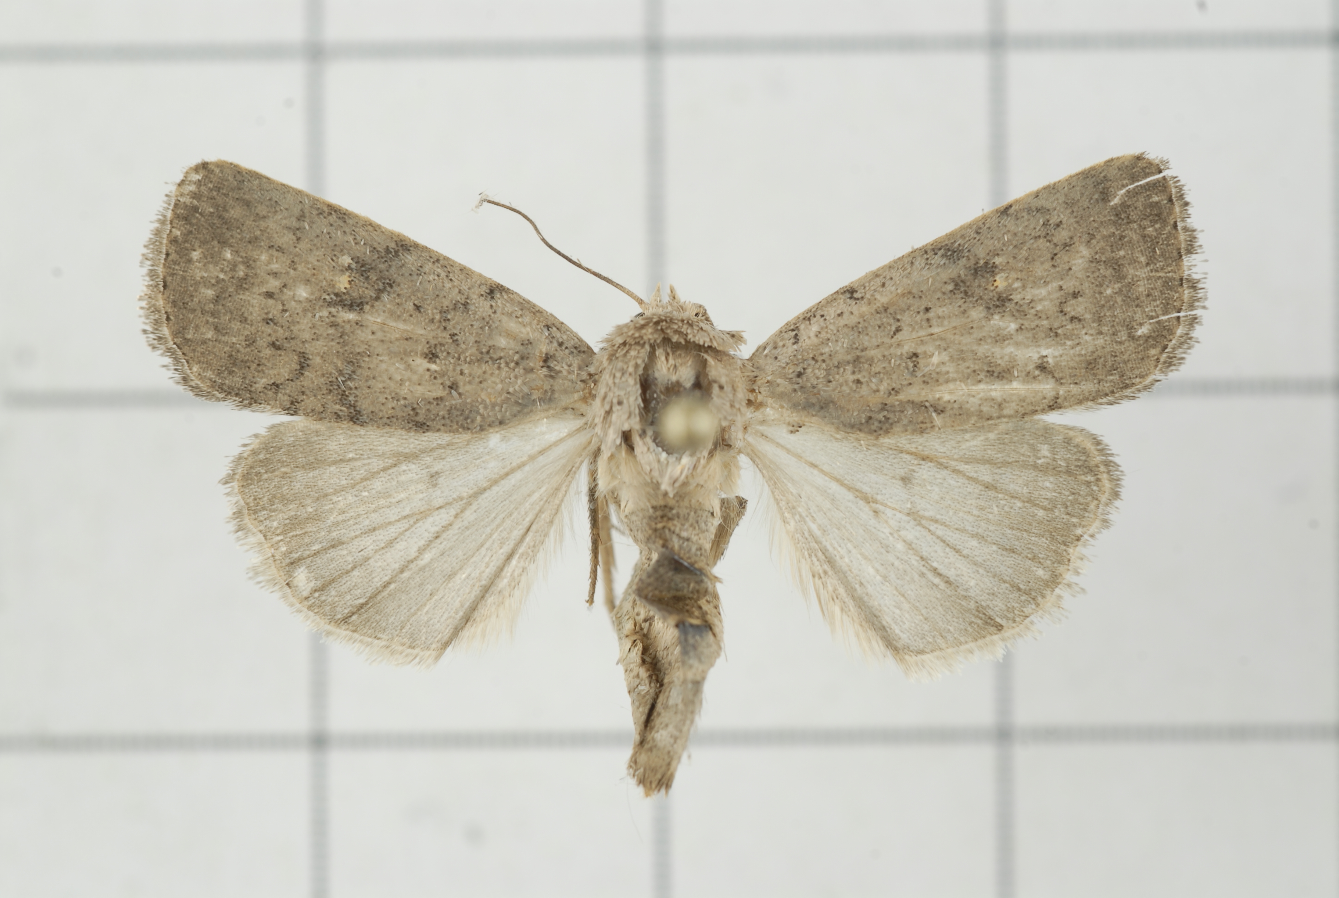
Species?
Athetis bremusa
